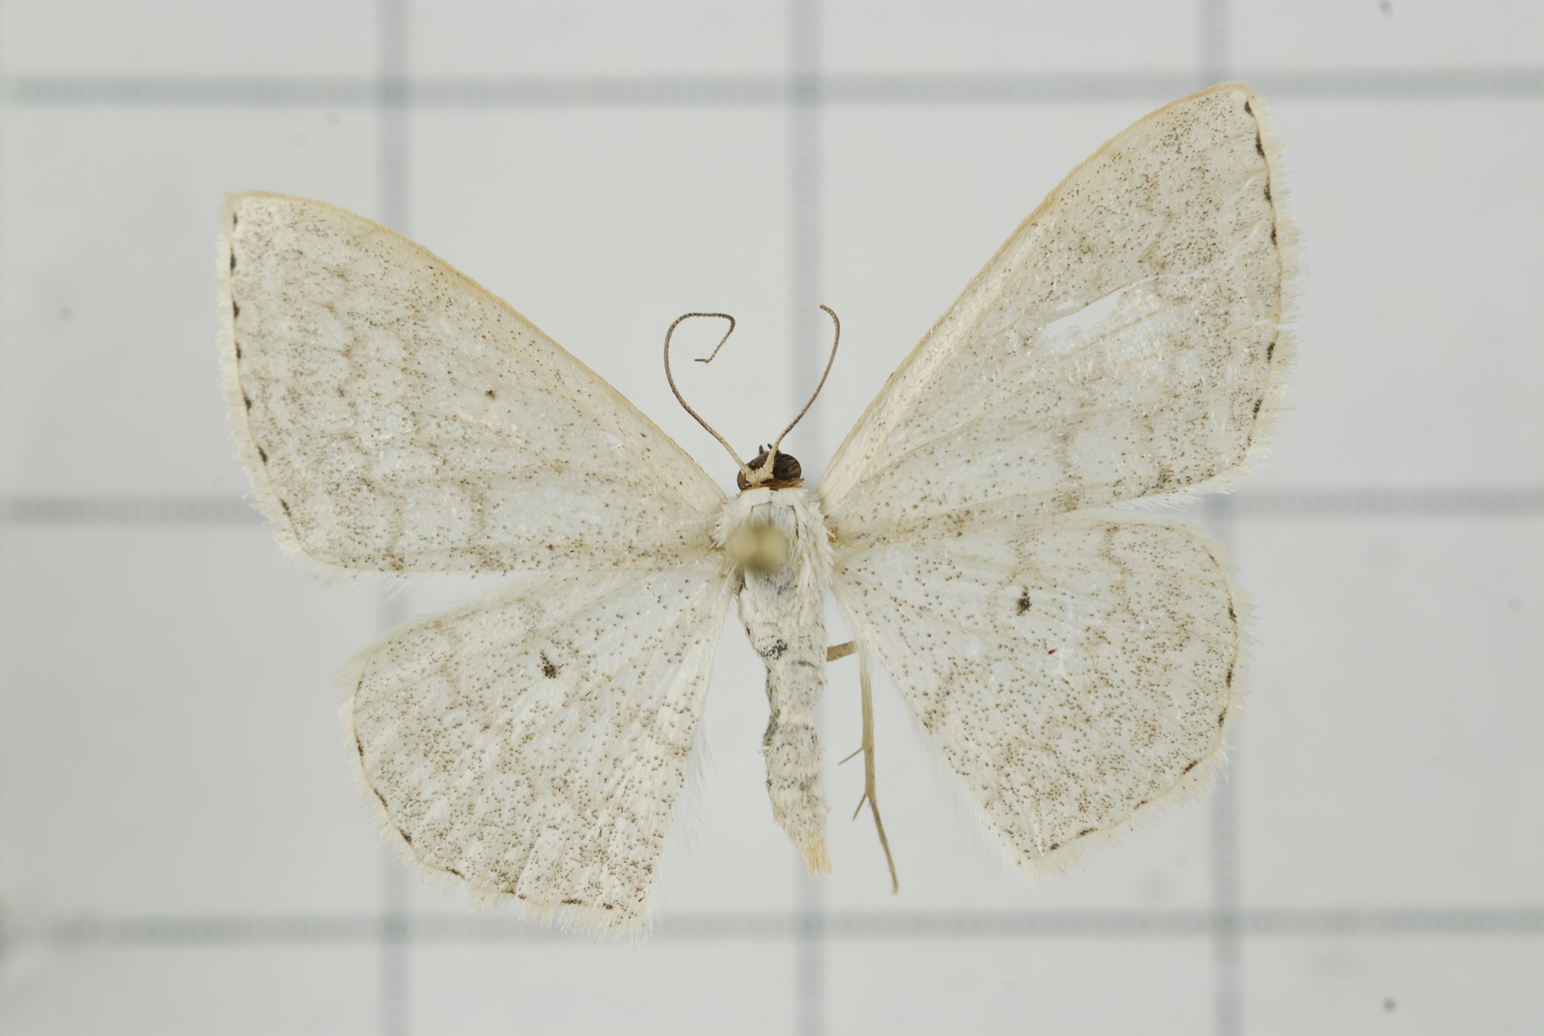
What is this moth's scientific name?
Scopula phoreorei
